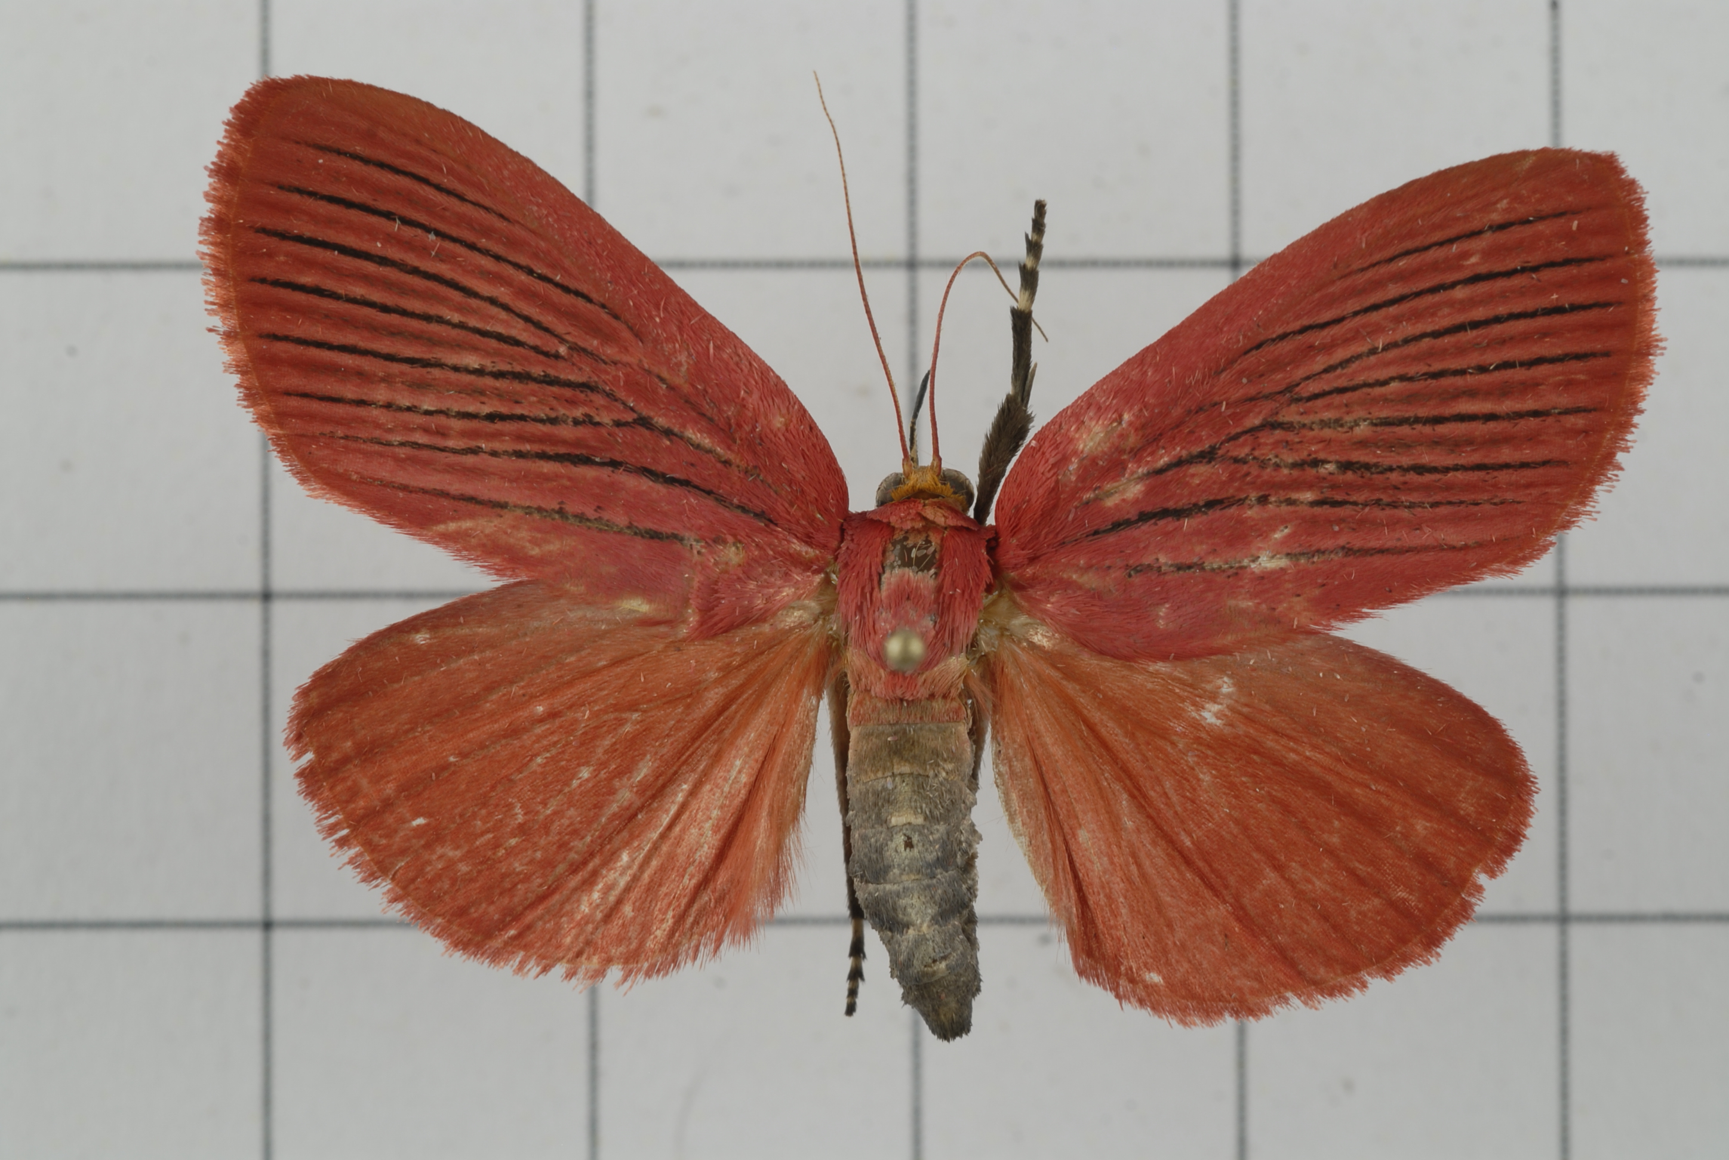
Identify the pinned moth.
Arctioblepsis rubida
